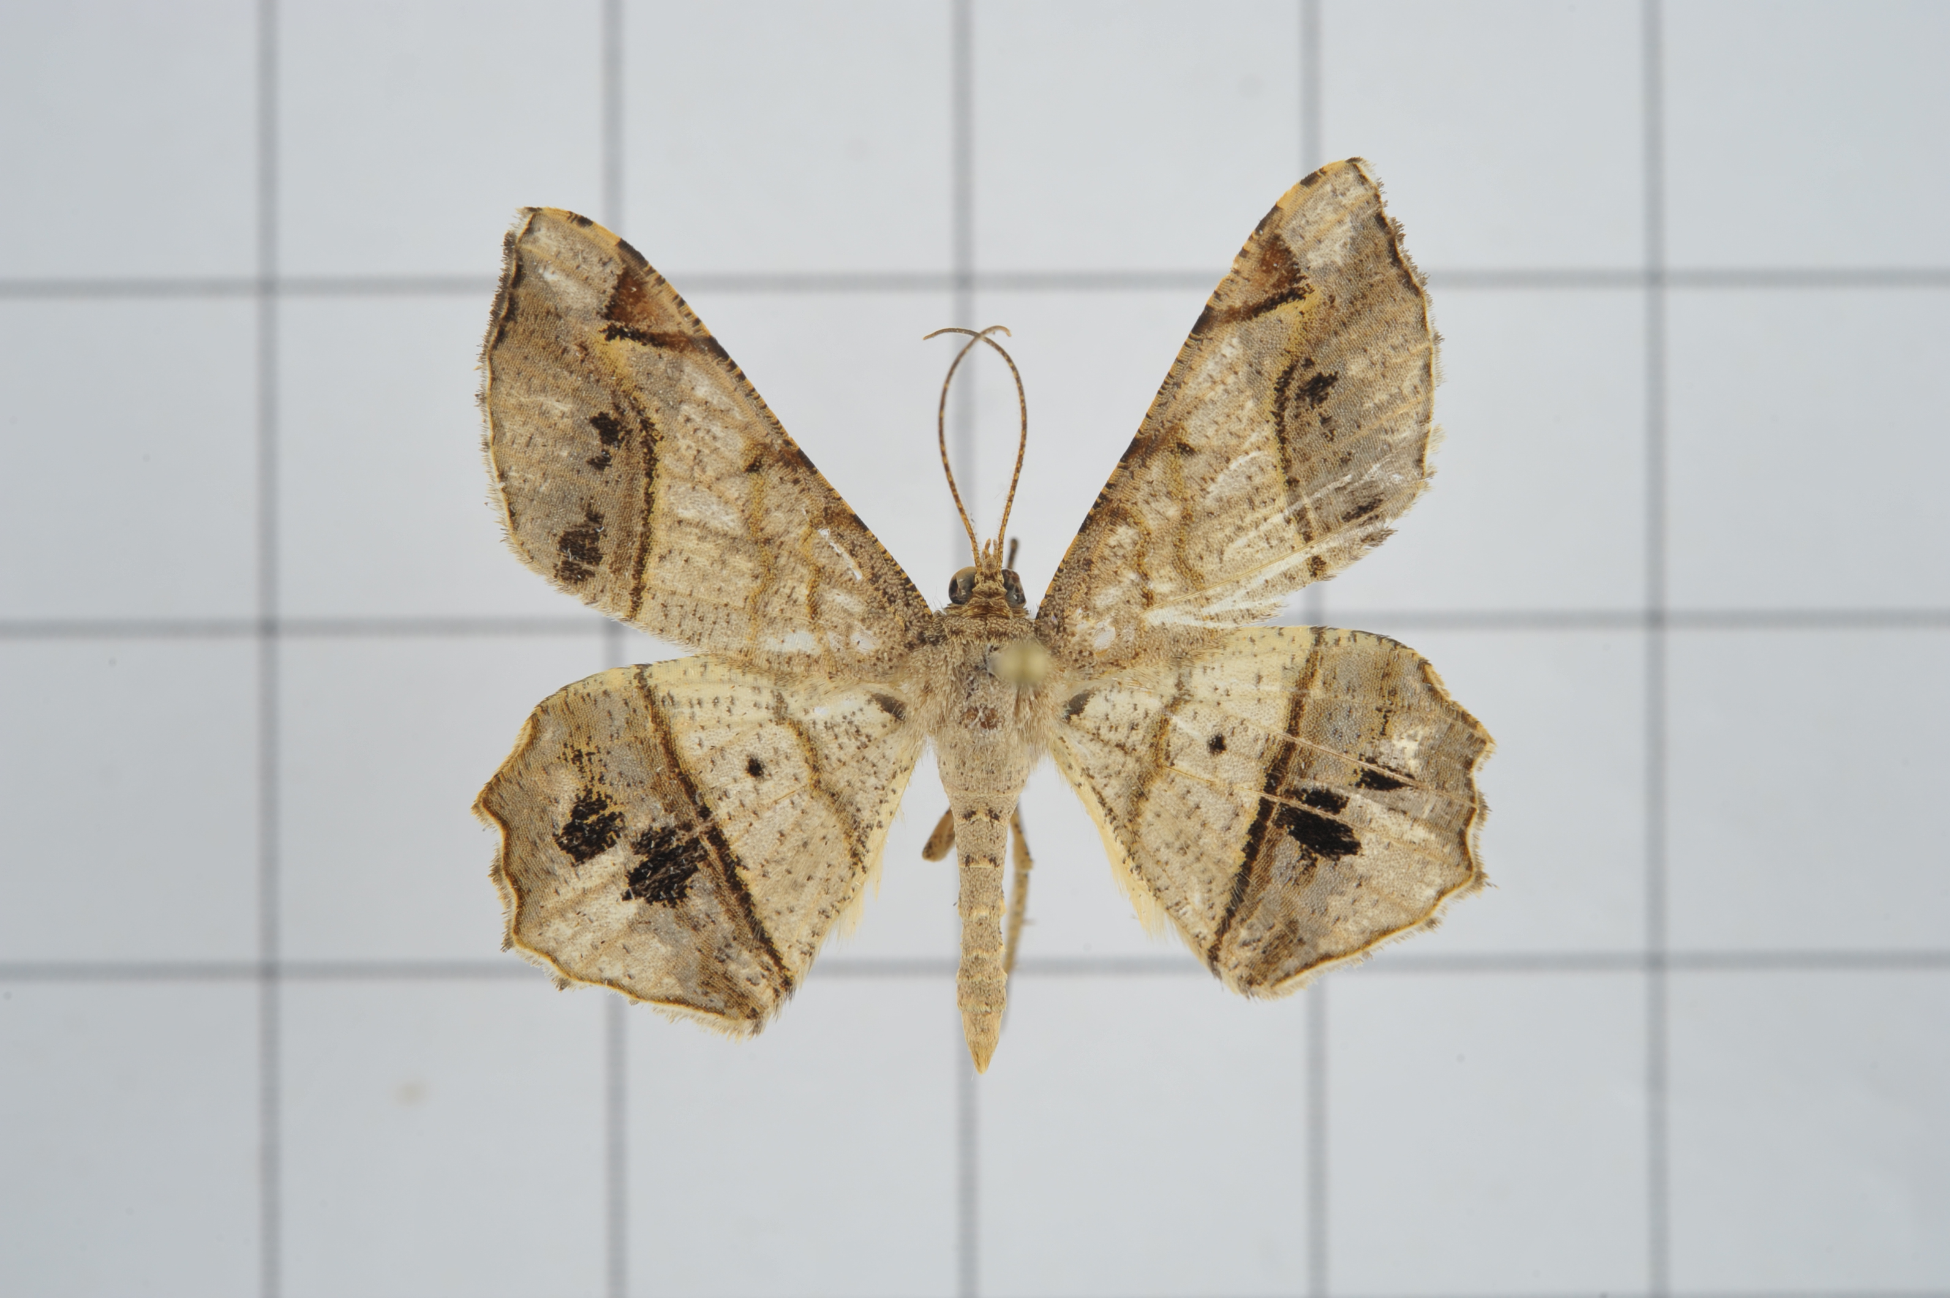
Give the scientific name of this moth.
Chiasmia intermediaria
